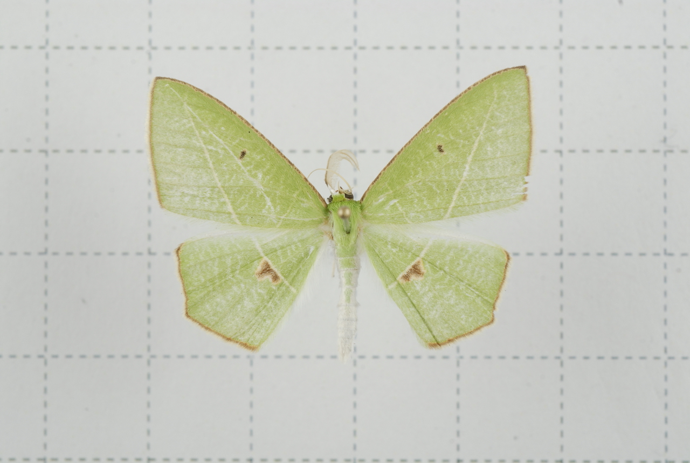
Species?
Tanaoctenia haliaria
